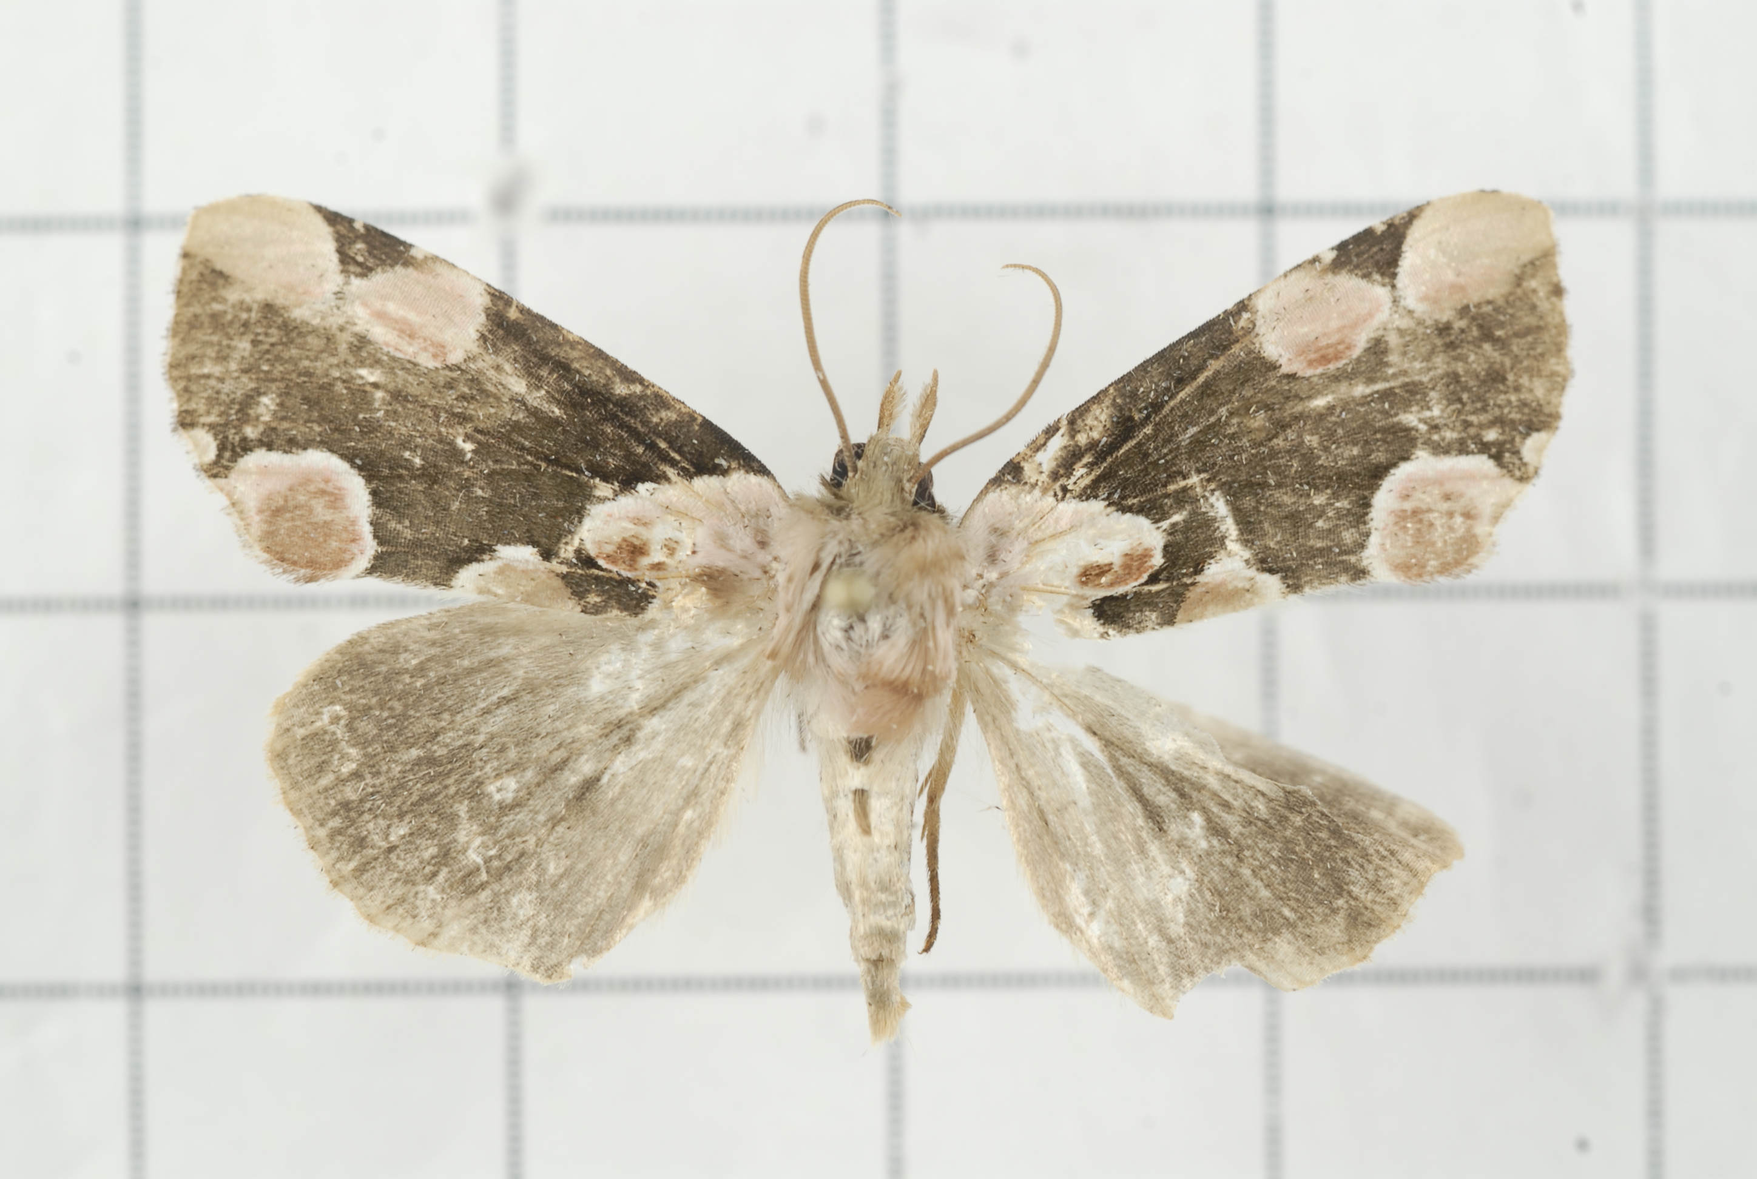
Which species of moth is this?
Thyatira batis formosicola
